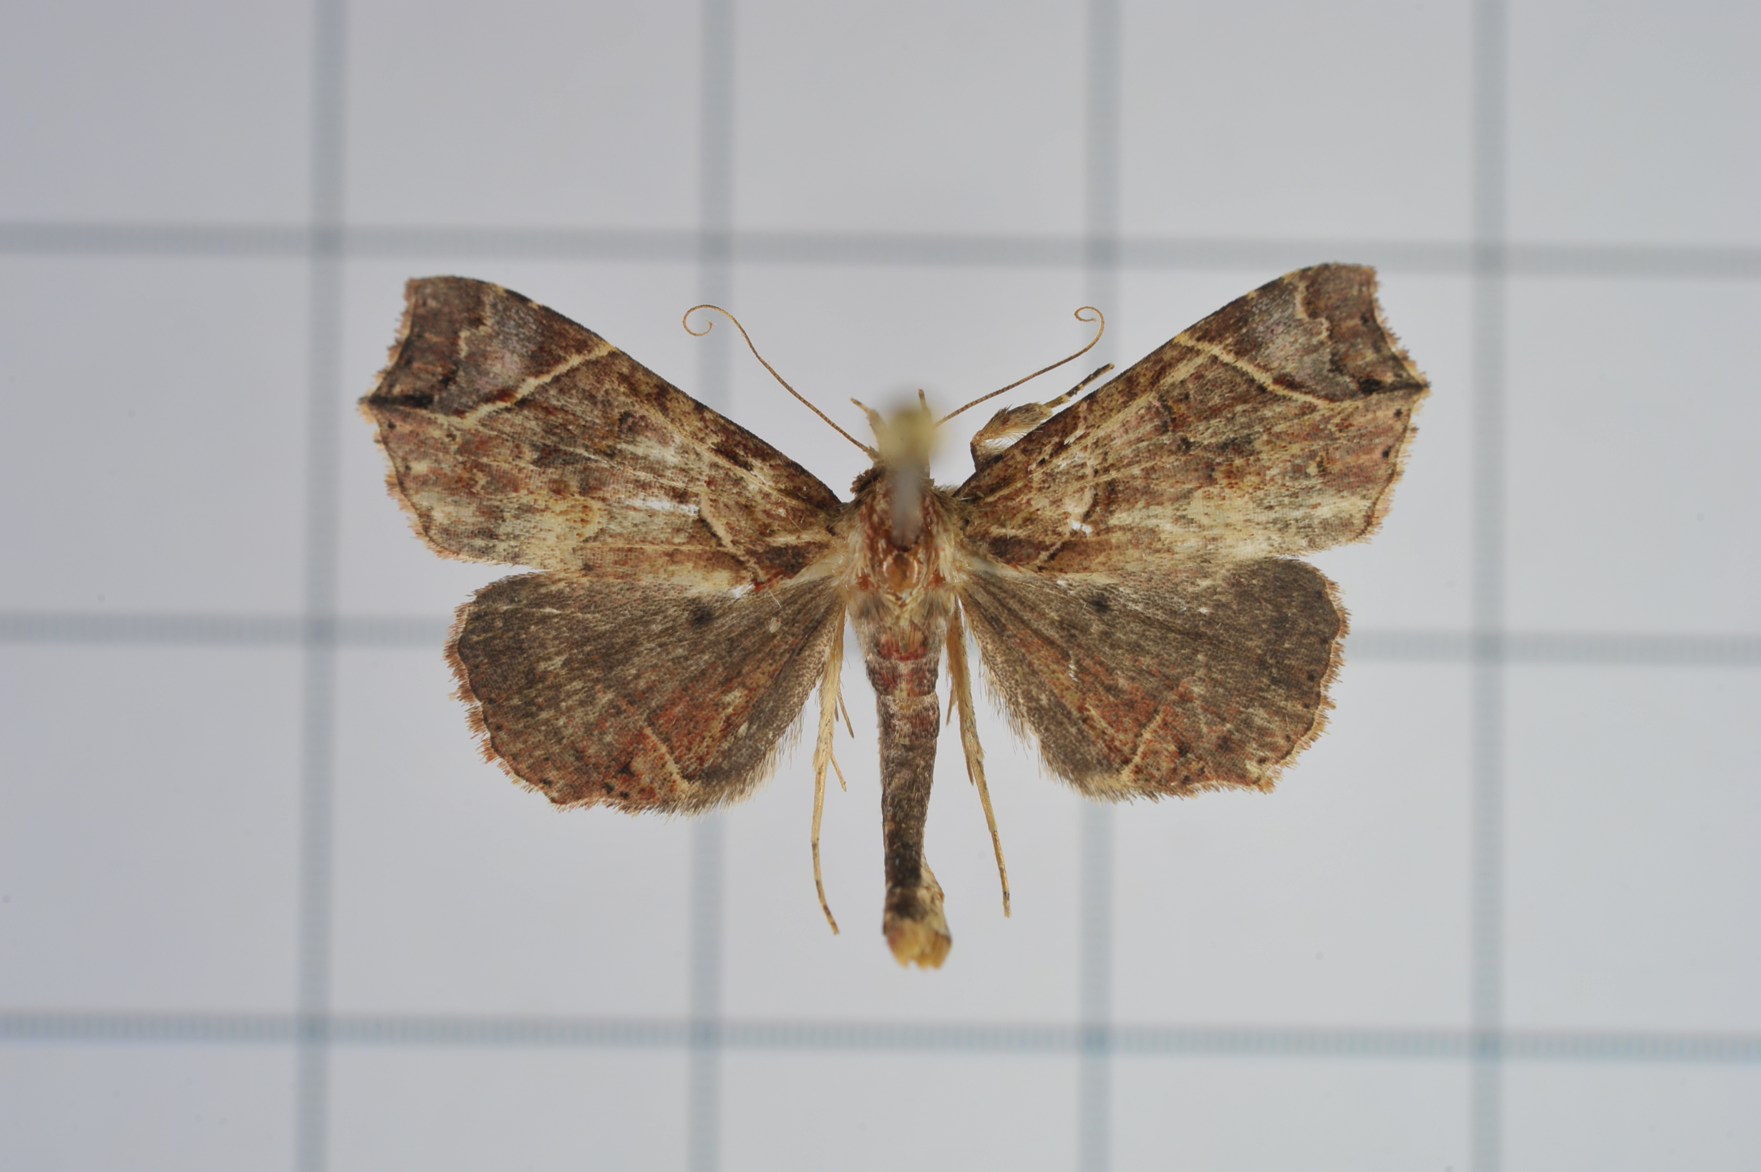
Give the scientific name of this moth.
Parolulis renalis
